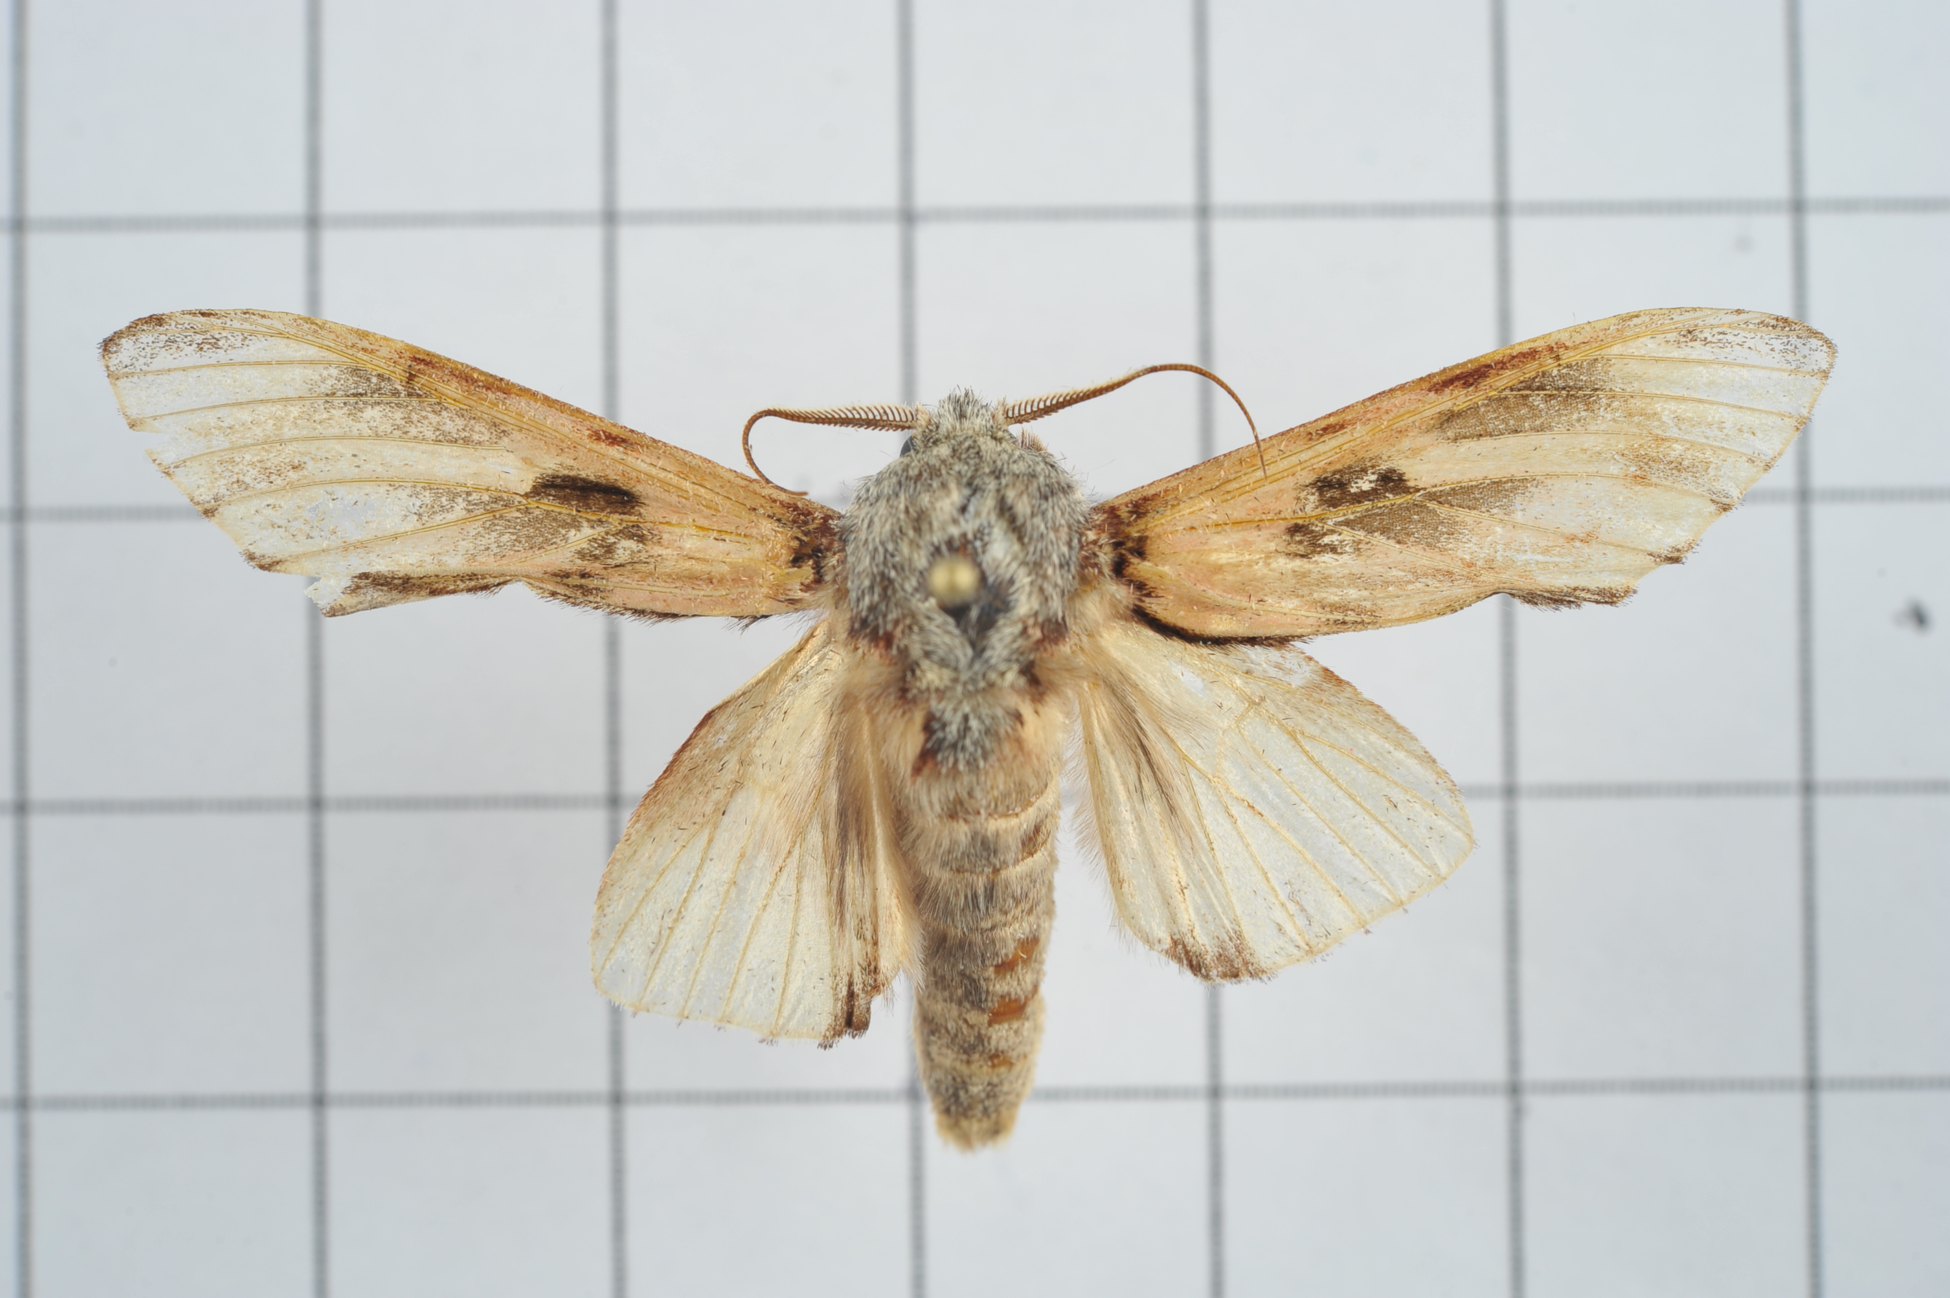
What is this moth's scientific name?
Neopheosia fasciata fasciata
